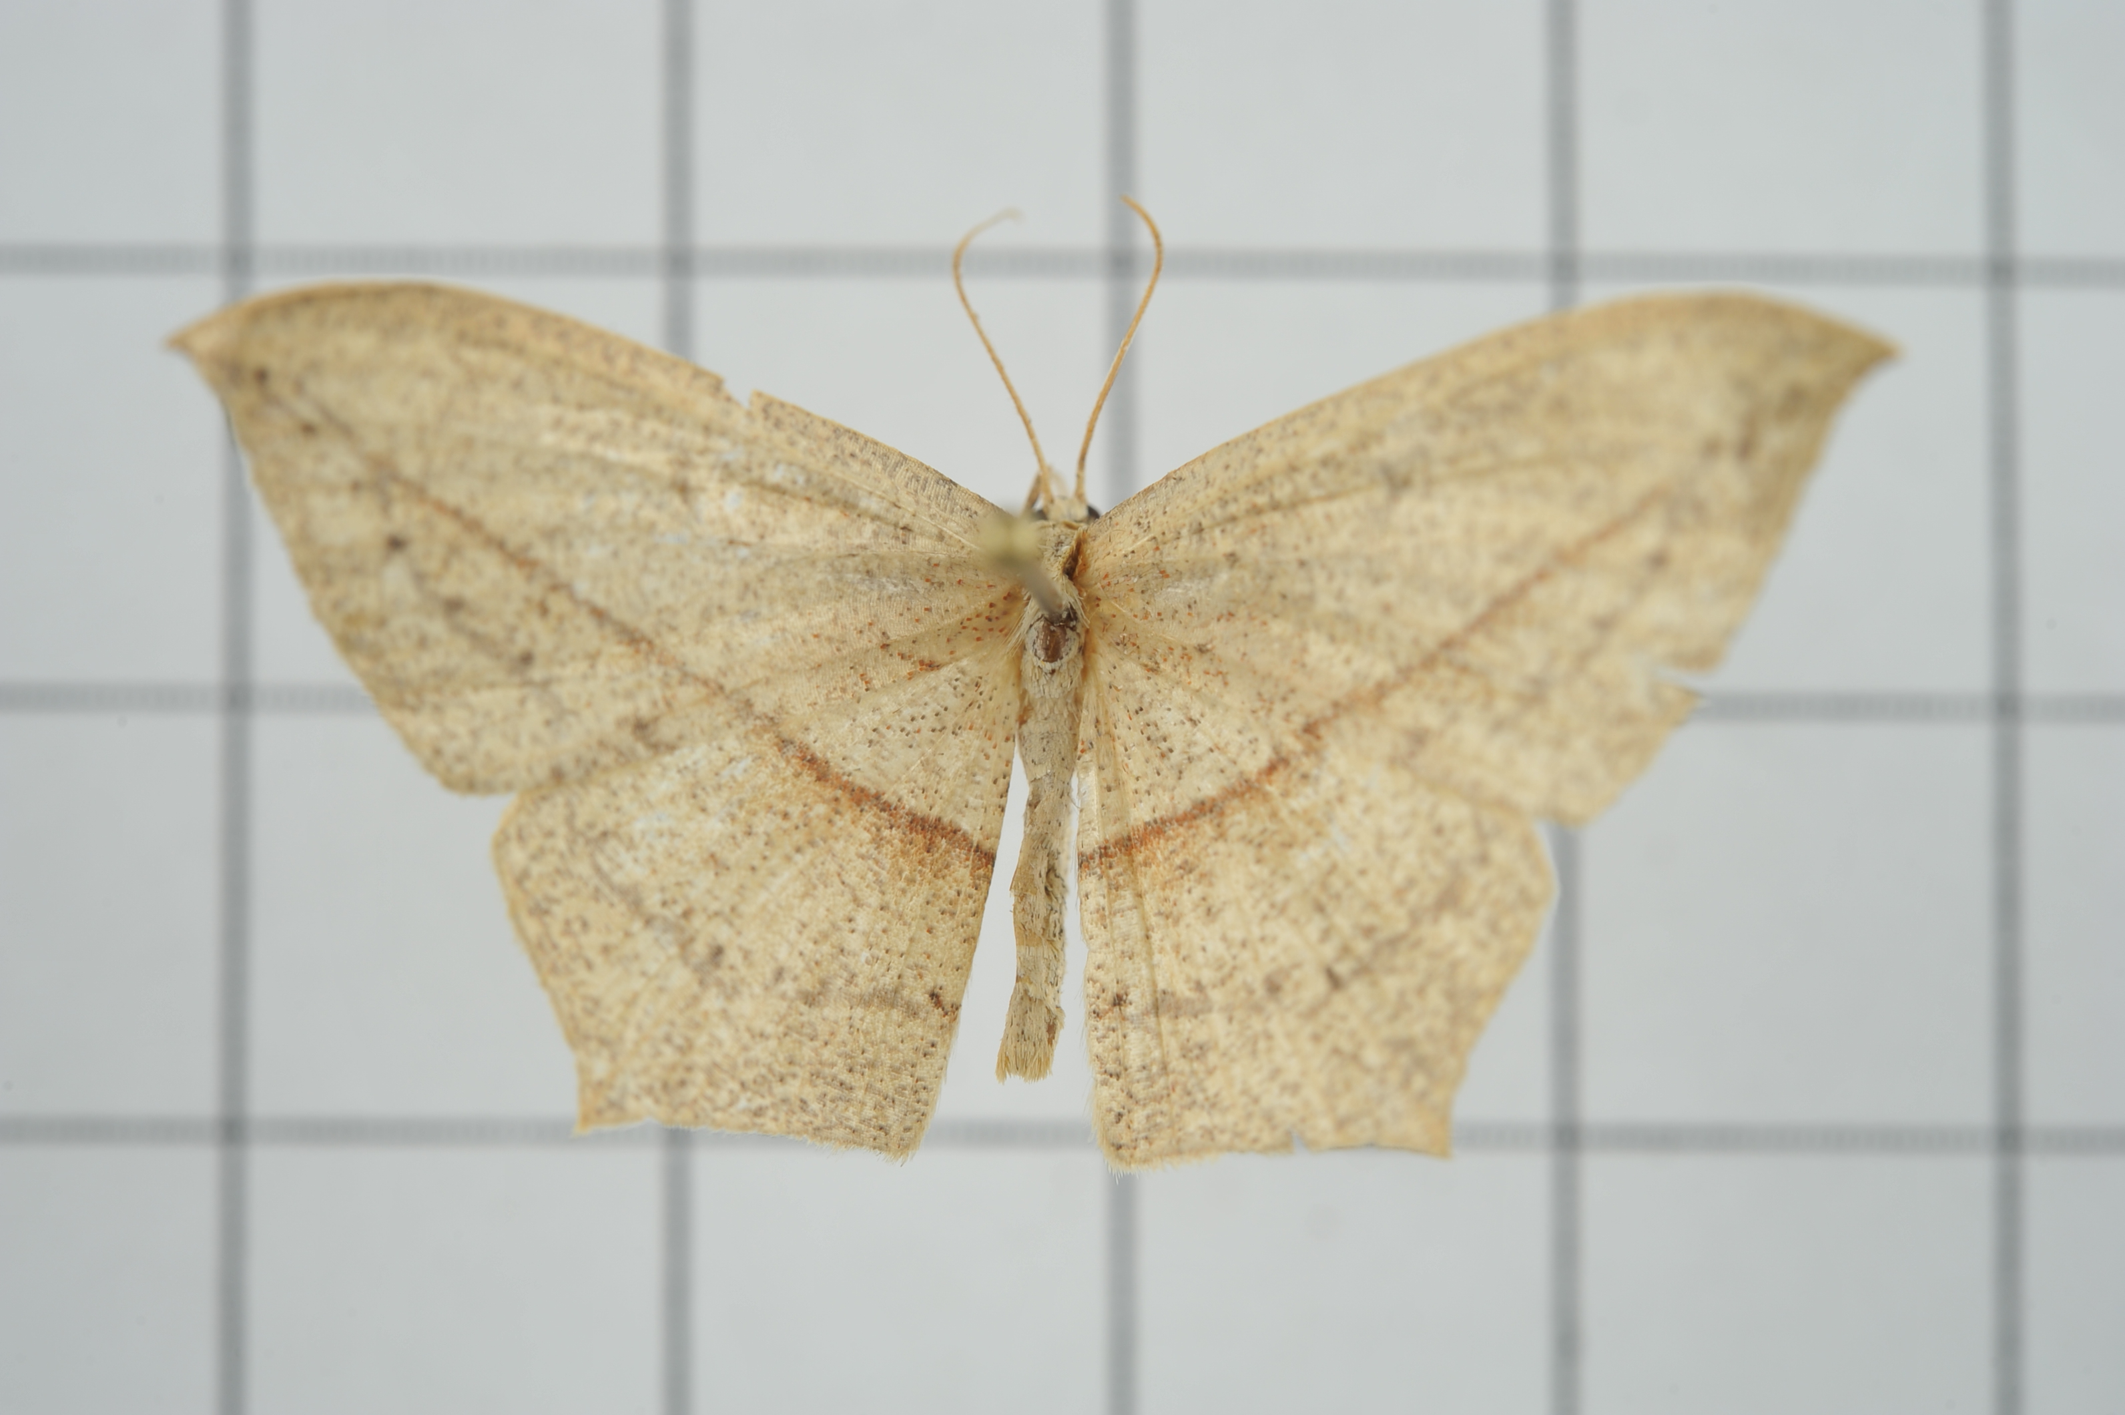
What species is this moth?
Timandra stueningi
